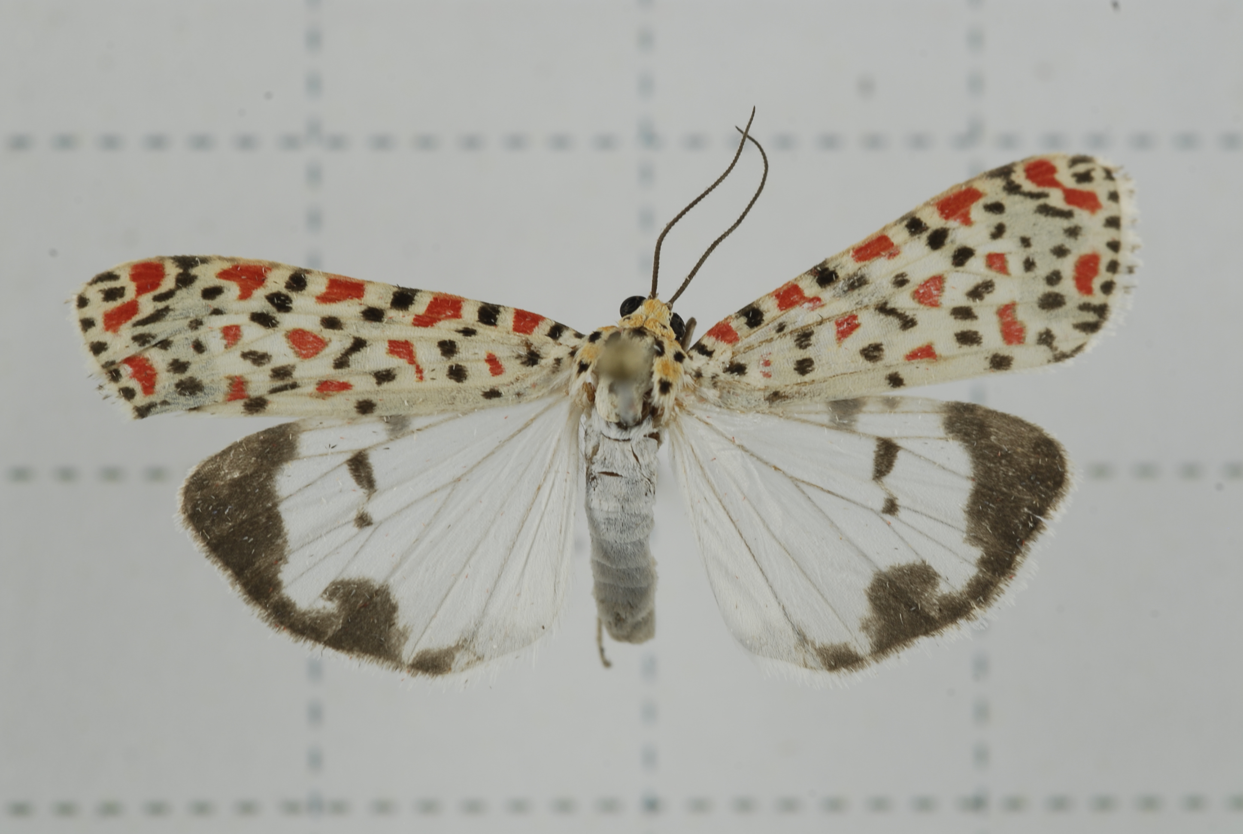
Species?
Utetheisa lotrix lotrix
